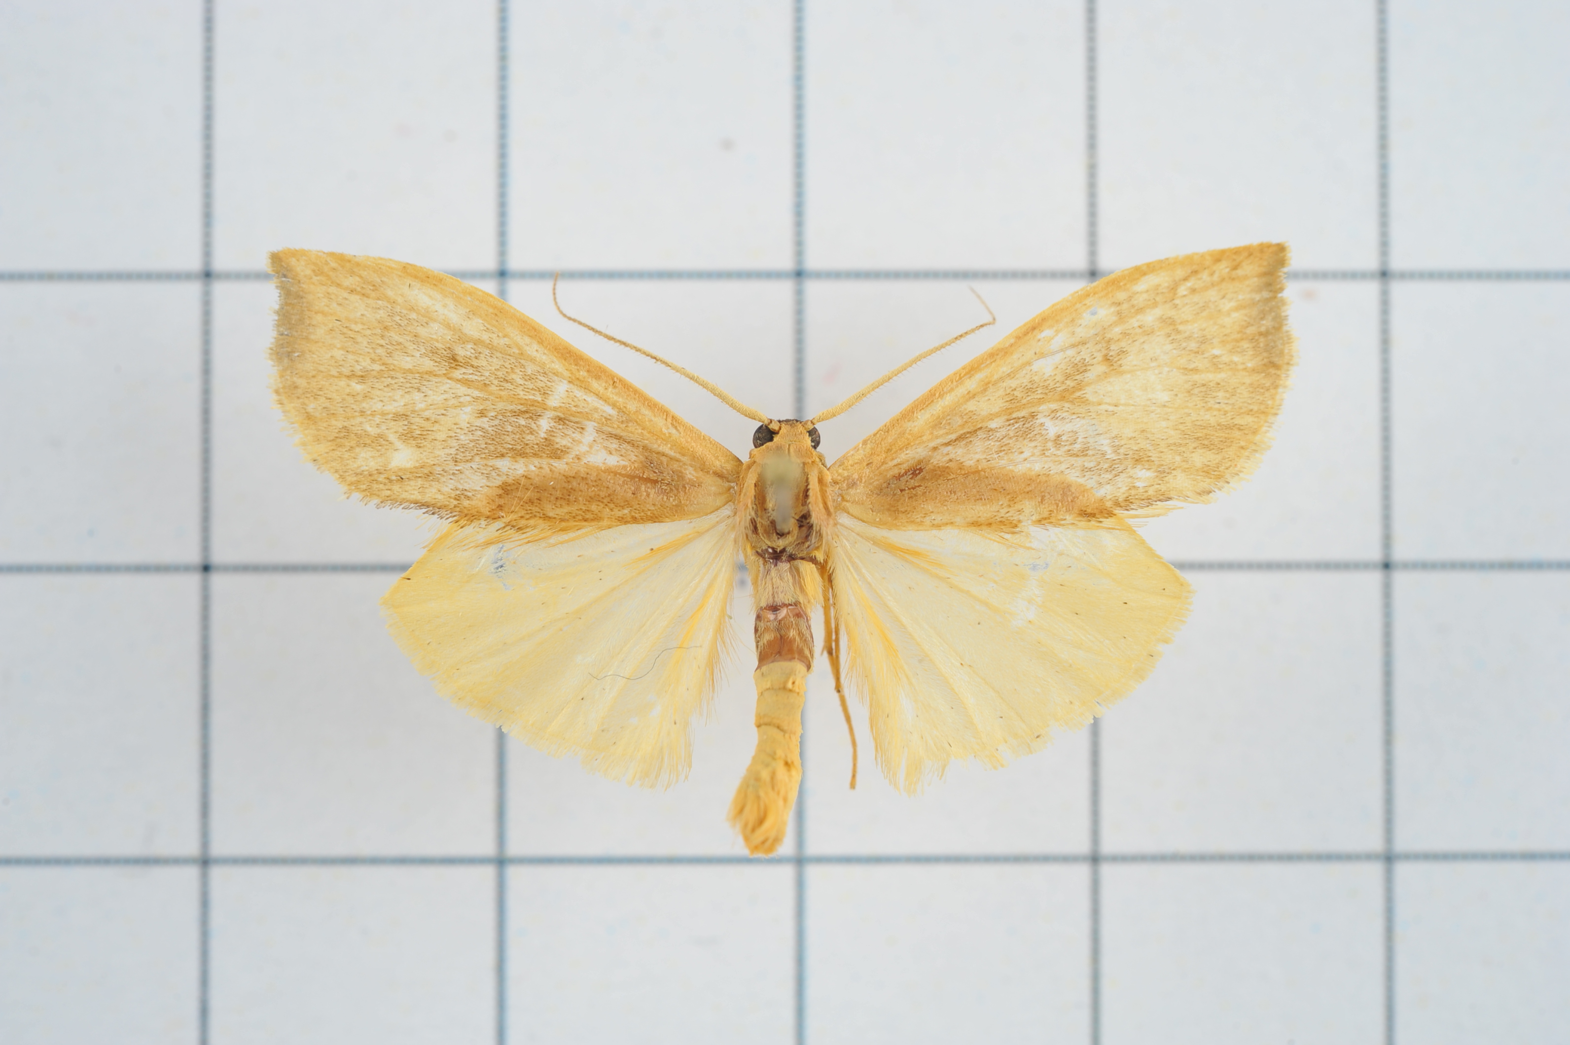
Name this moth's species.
Nishada formosibia
